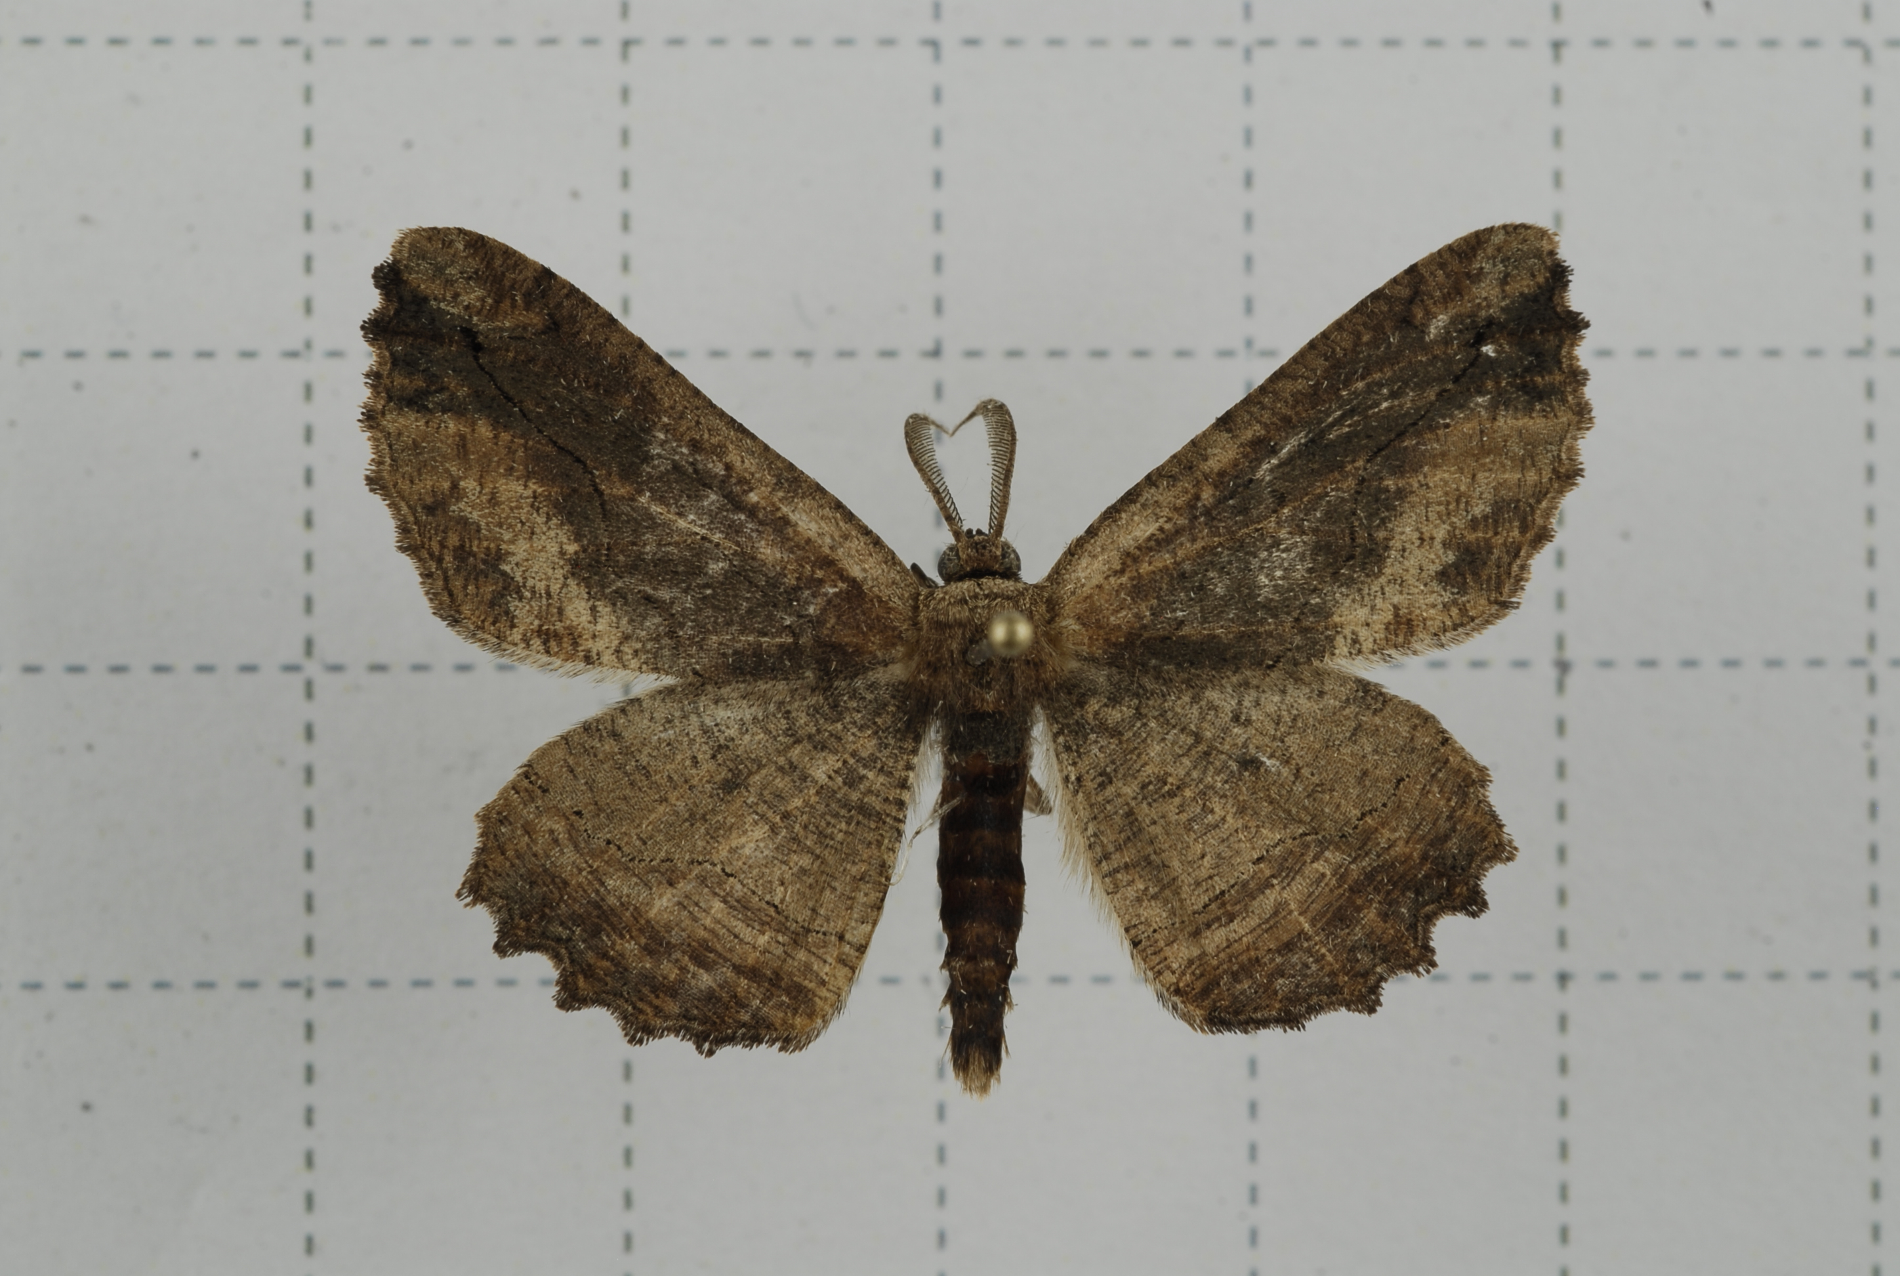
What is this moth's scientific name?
Phthonandria atrilineata cuneilinearia
